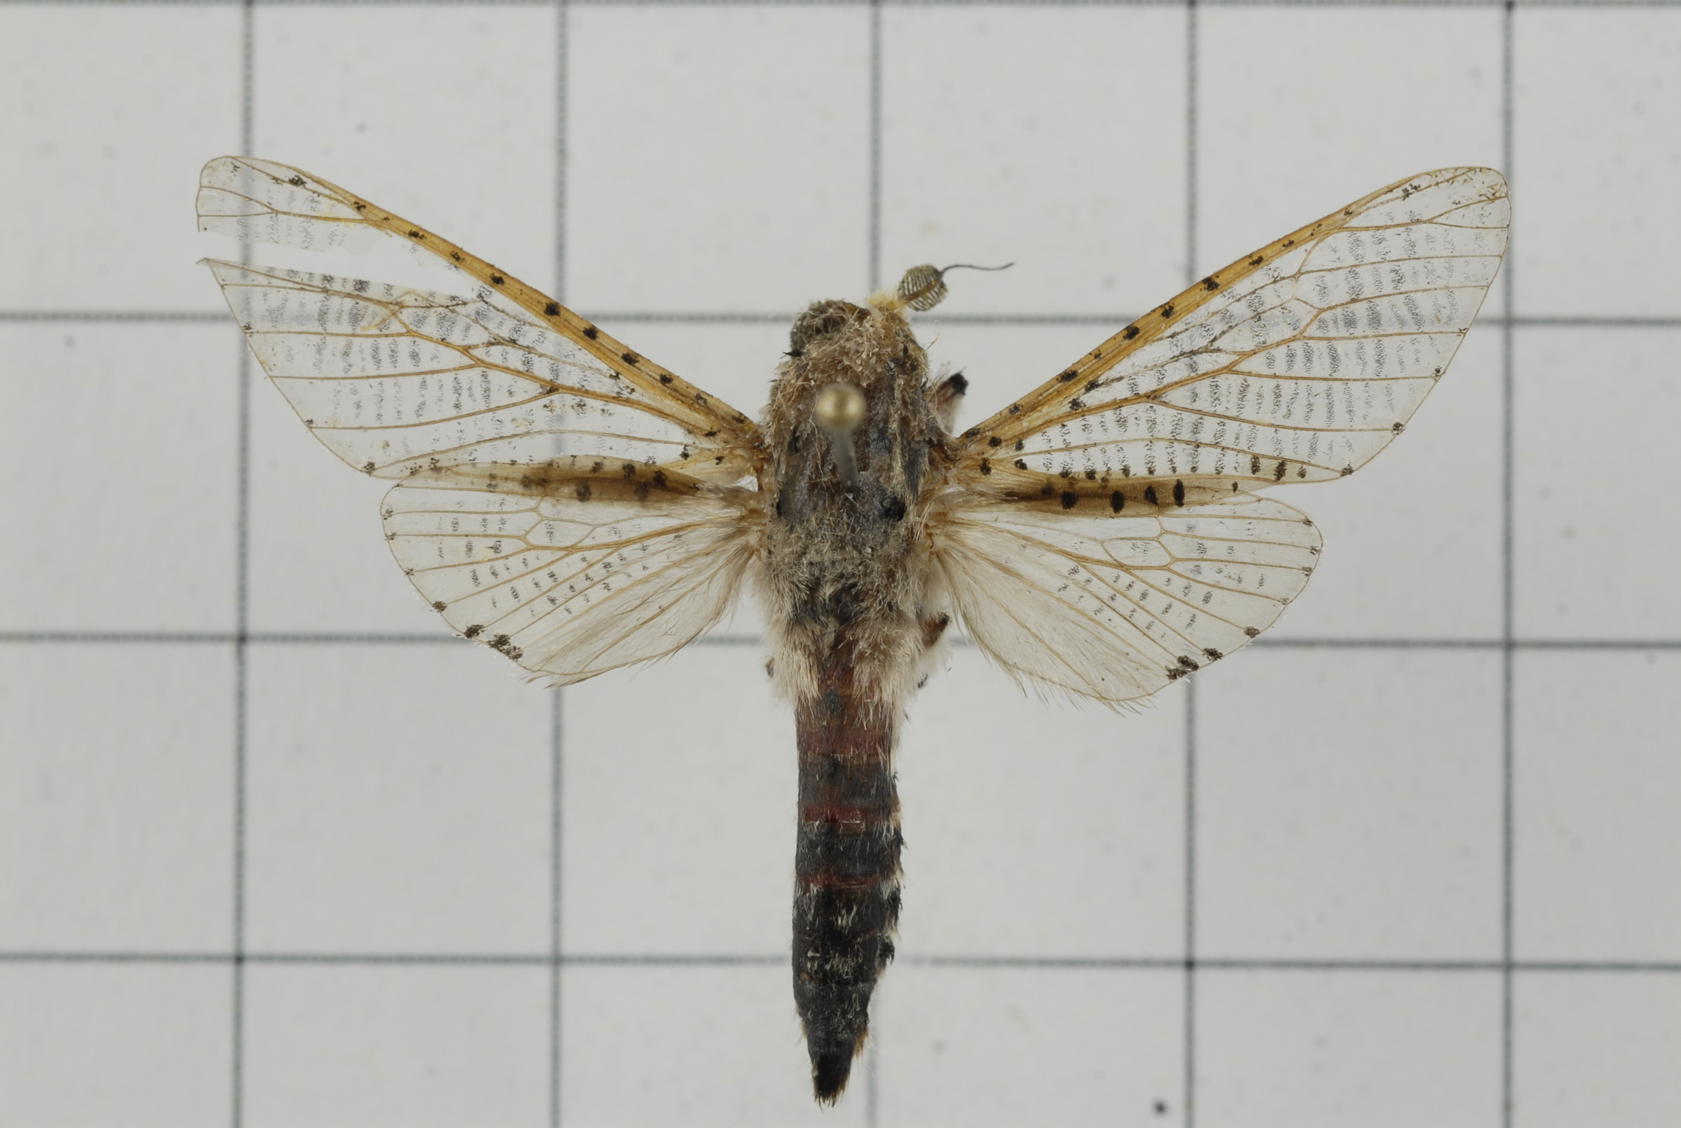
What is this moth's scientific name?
Polyphagozerra coffeae
